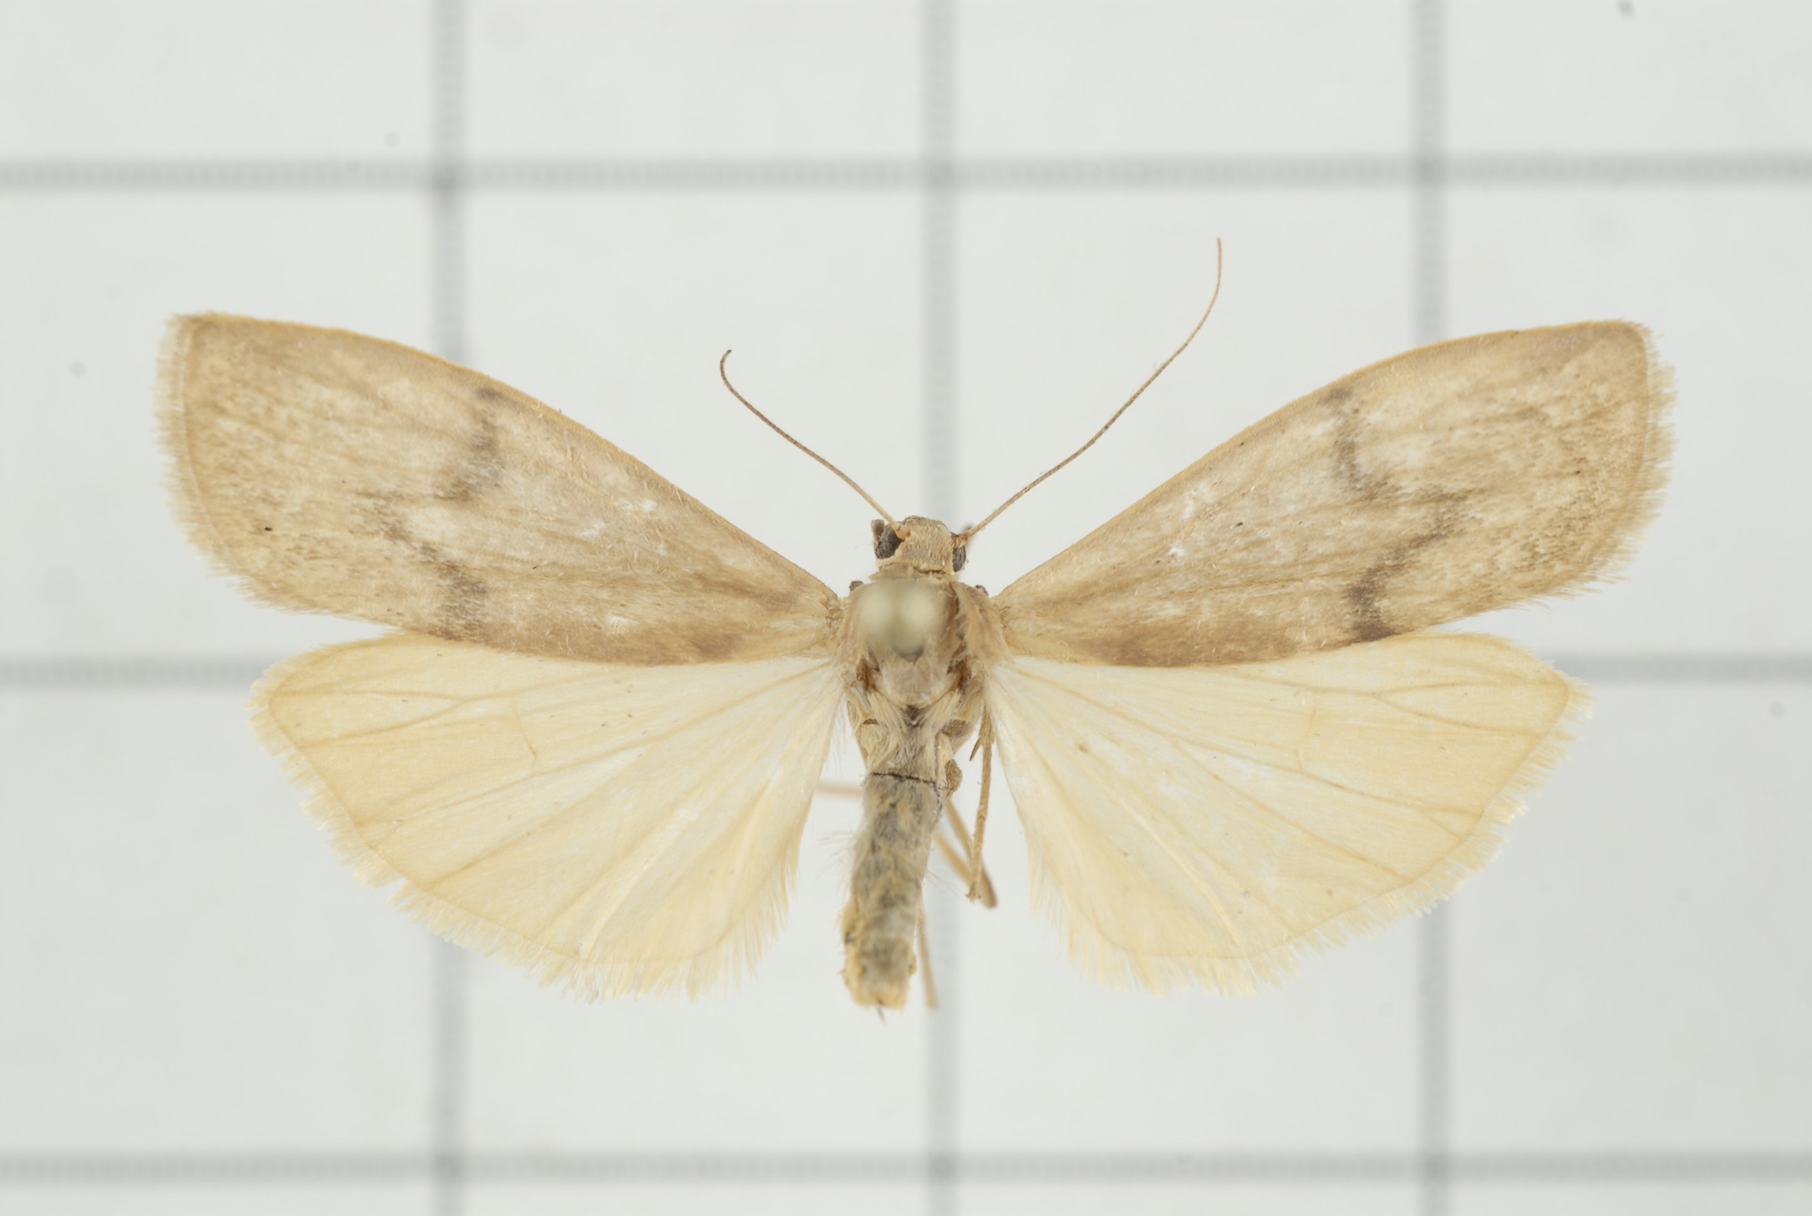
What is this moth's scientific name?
Teuloma tainebula
